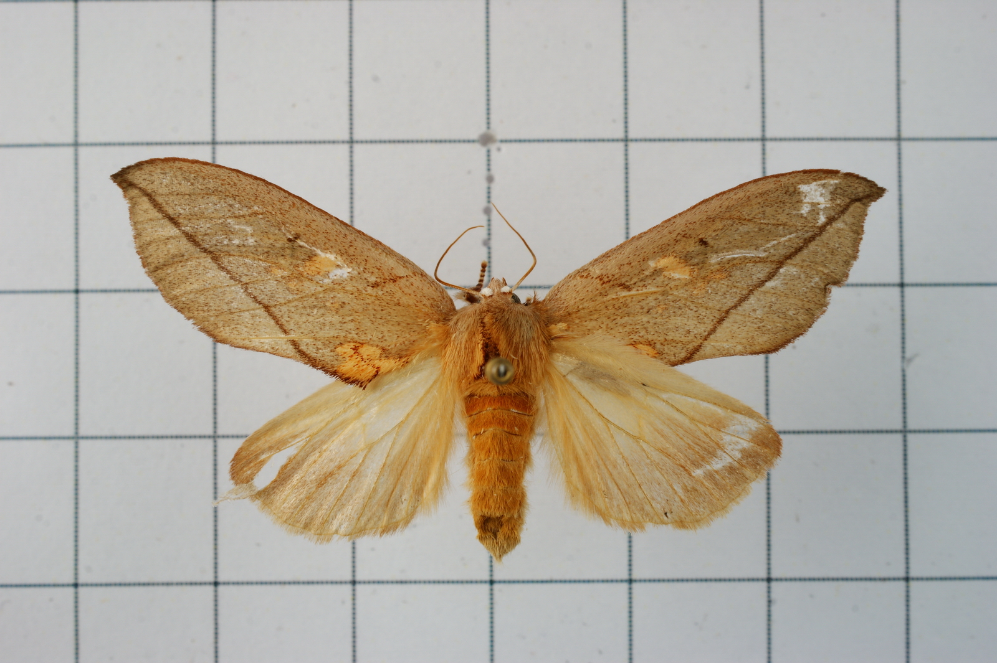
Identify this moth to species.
Togaritensha curvilinea curvilinea
